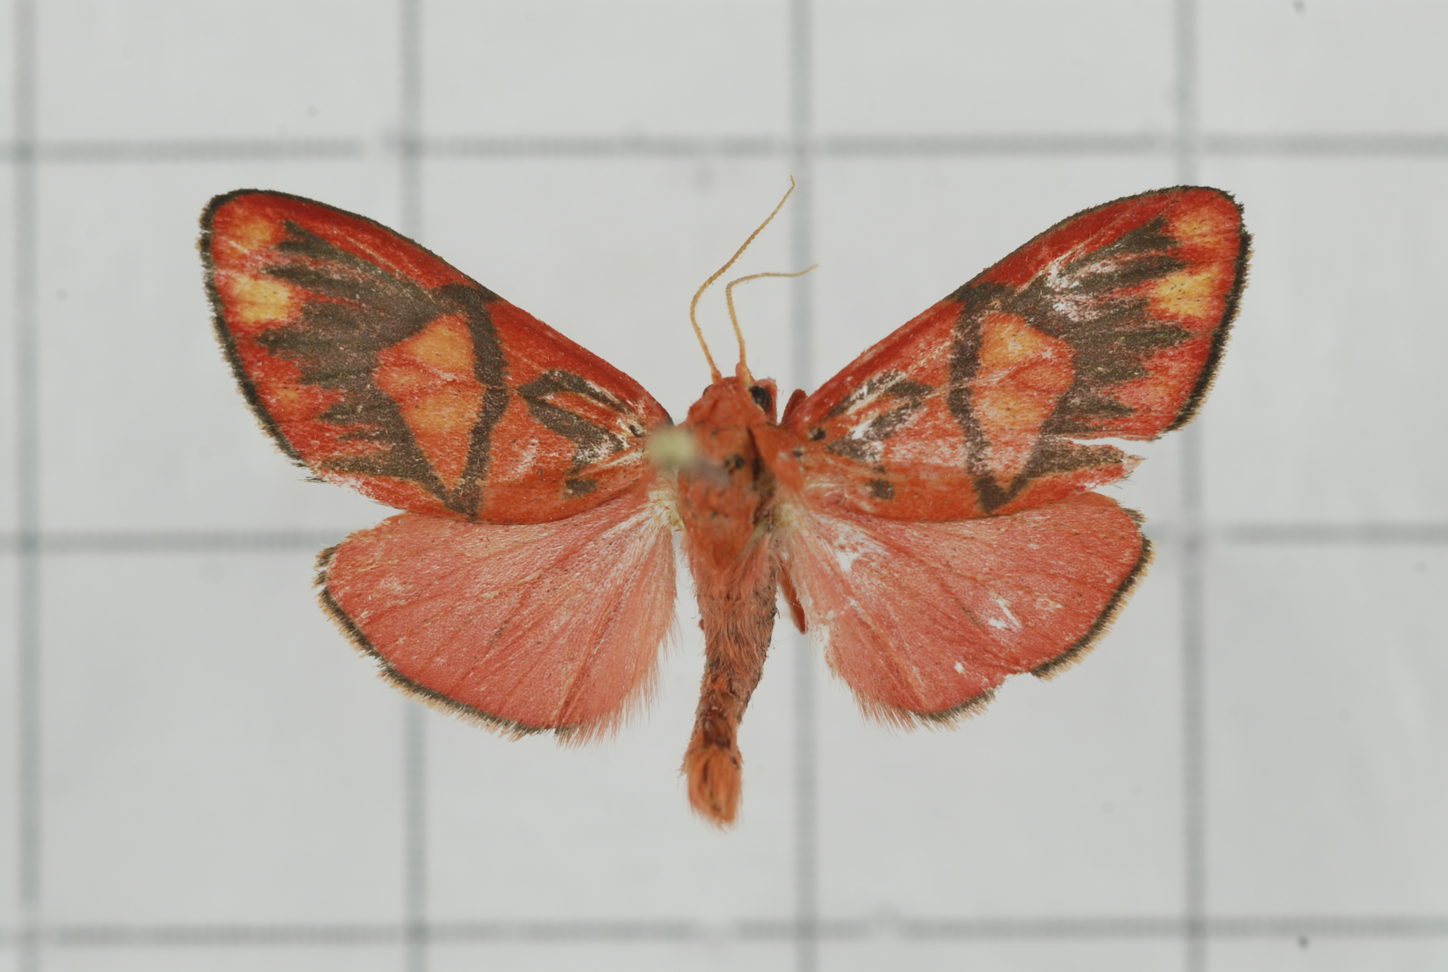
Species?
Matsumursine horishanella
